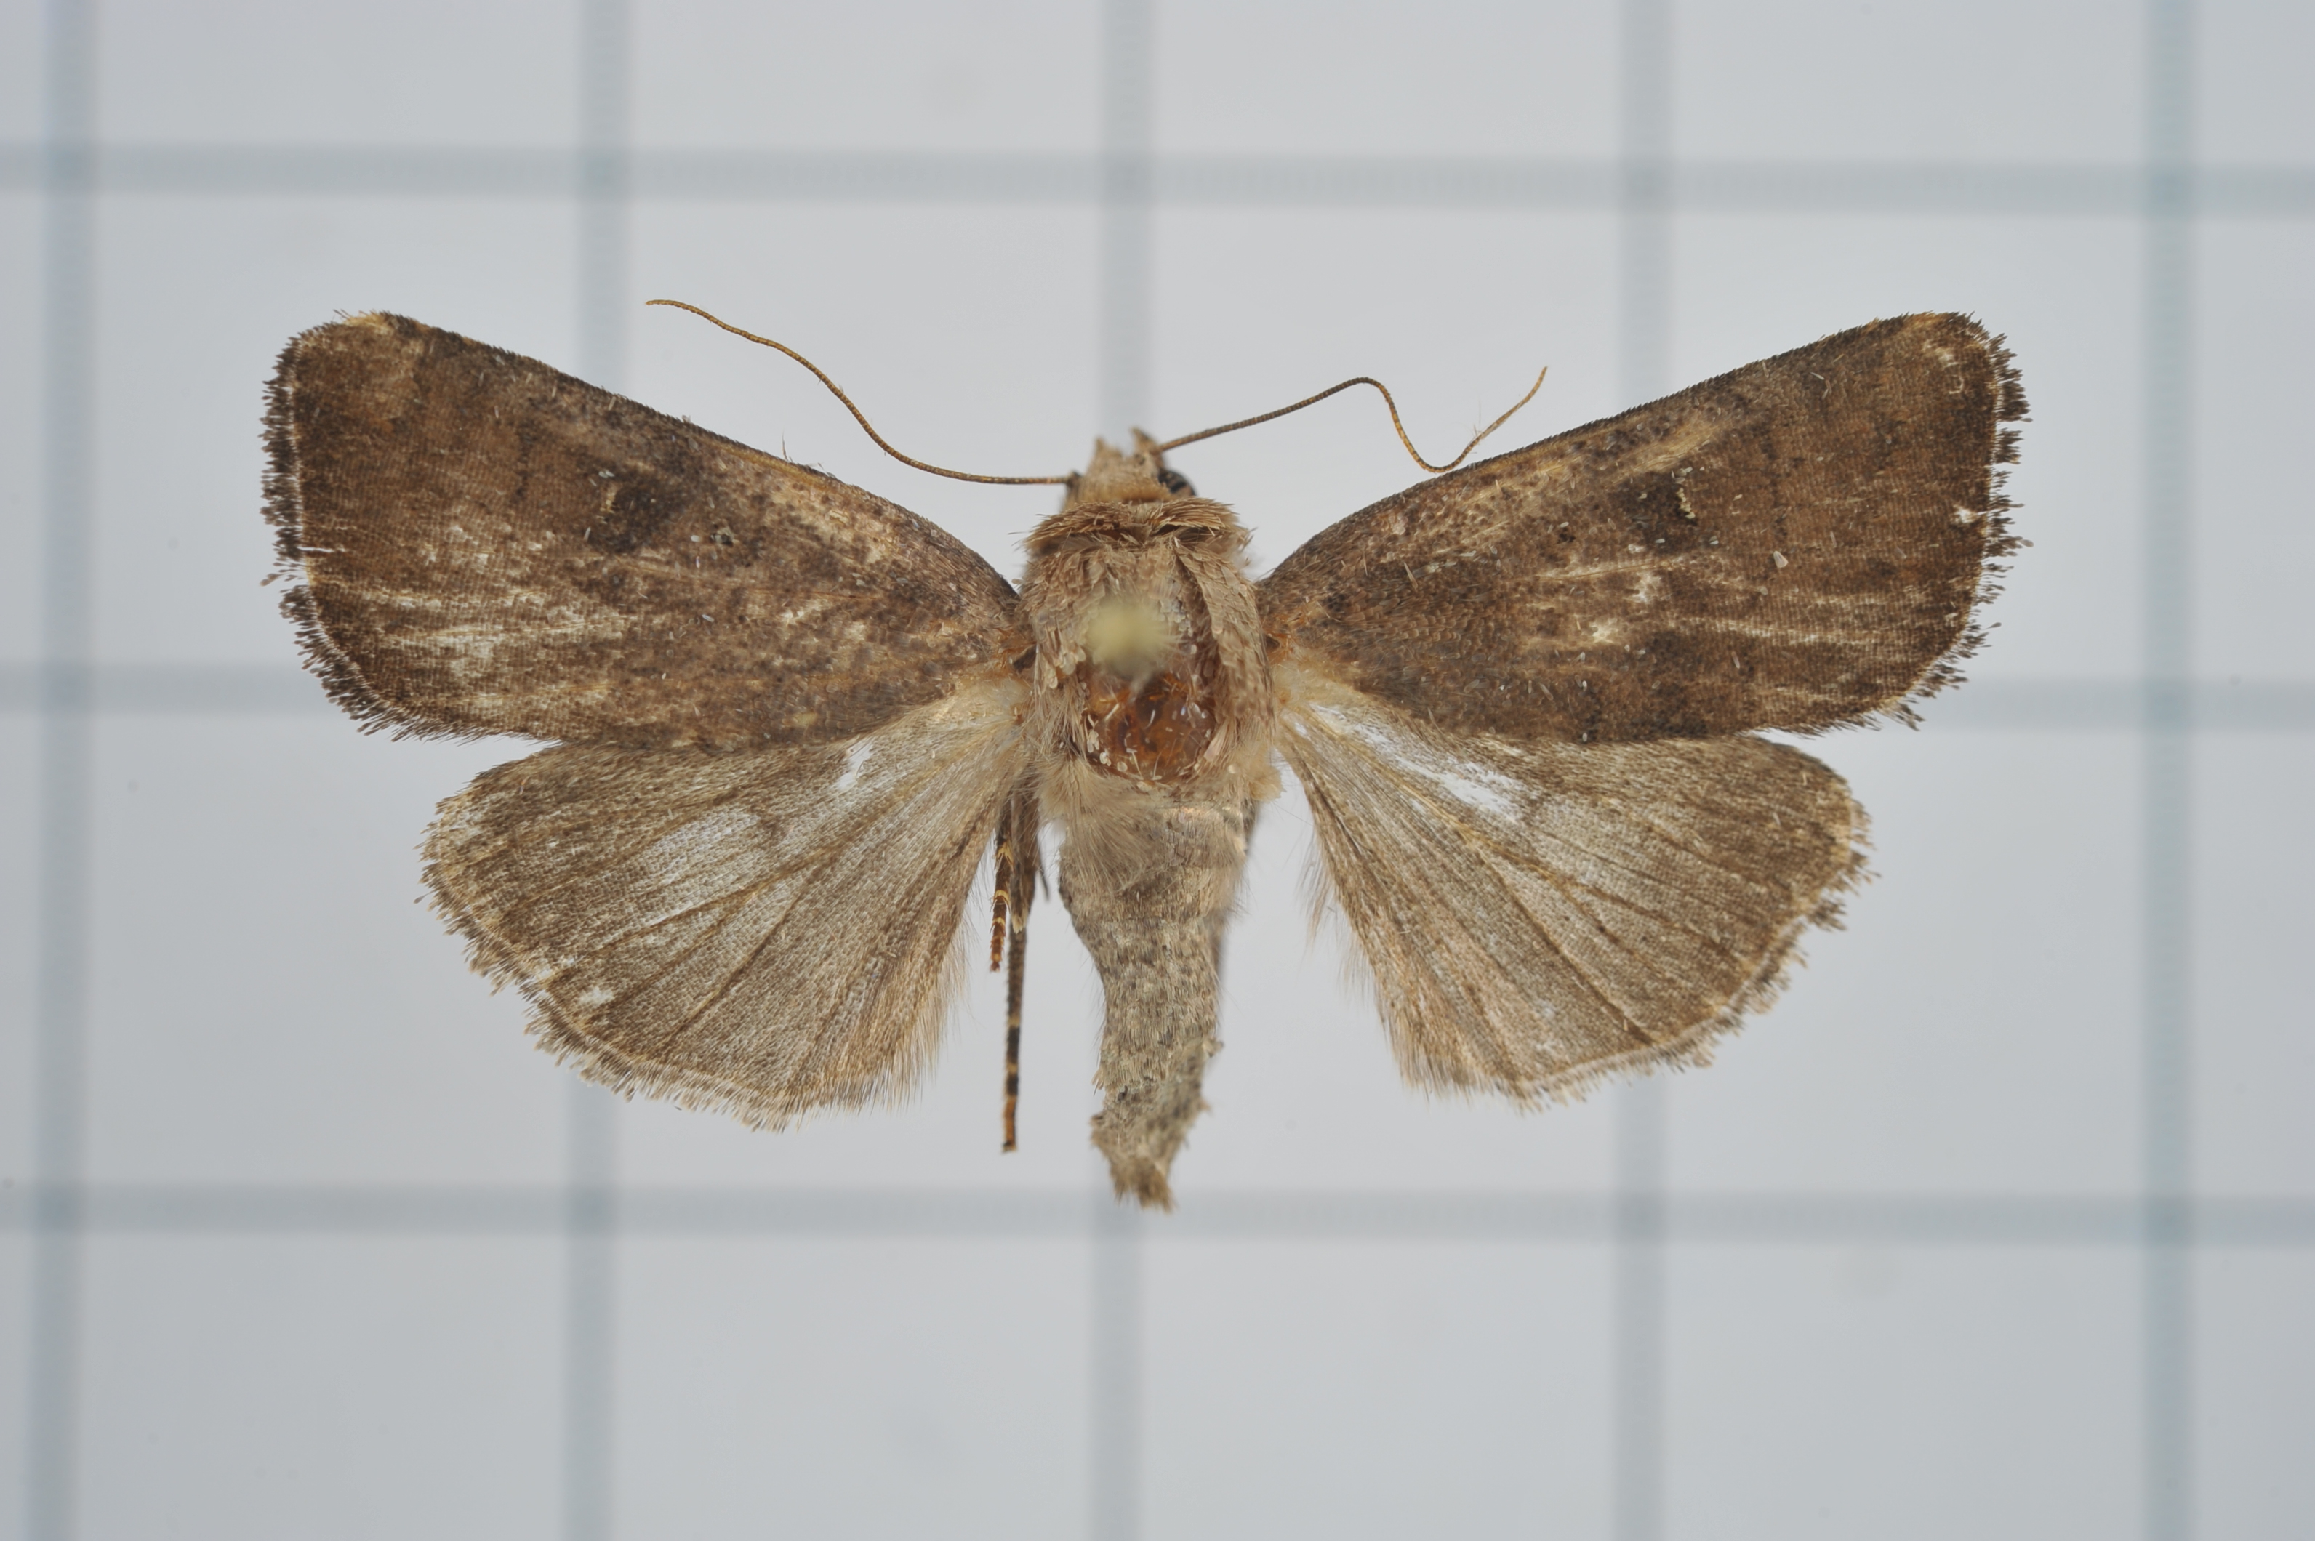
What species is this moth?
Athetis speideli
